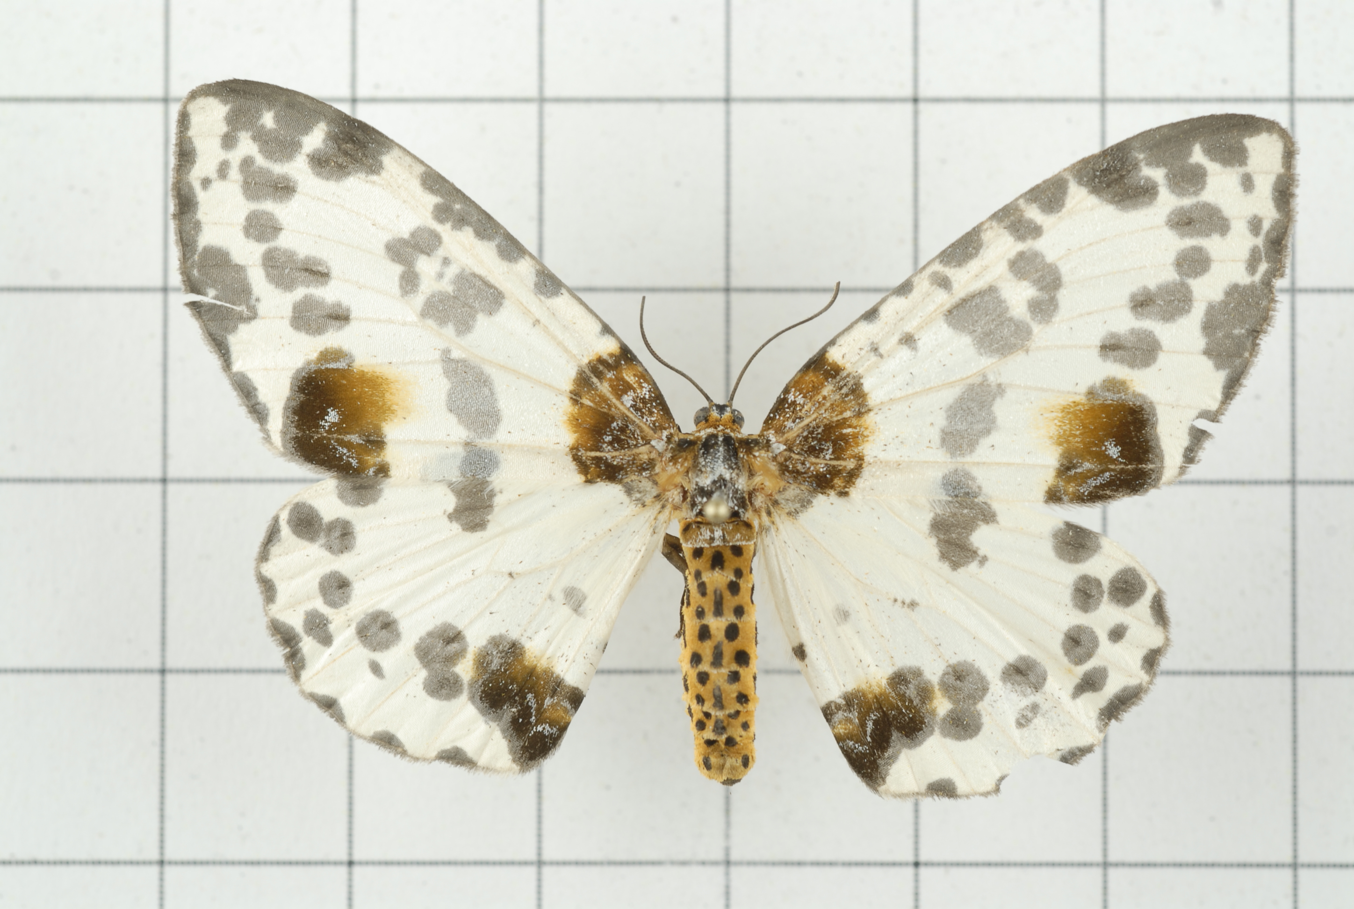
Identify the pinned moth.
Abraxas formosilluminata
